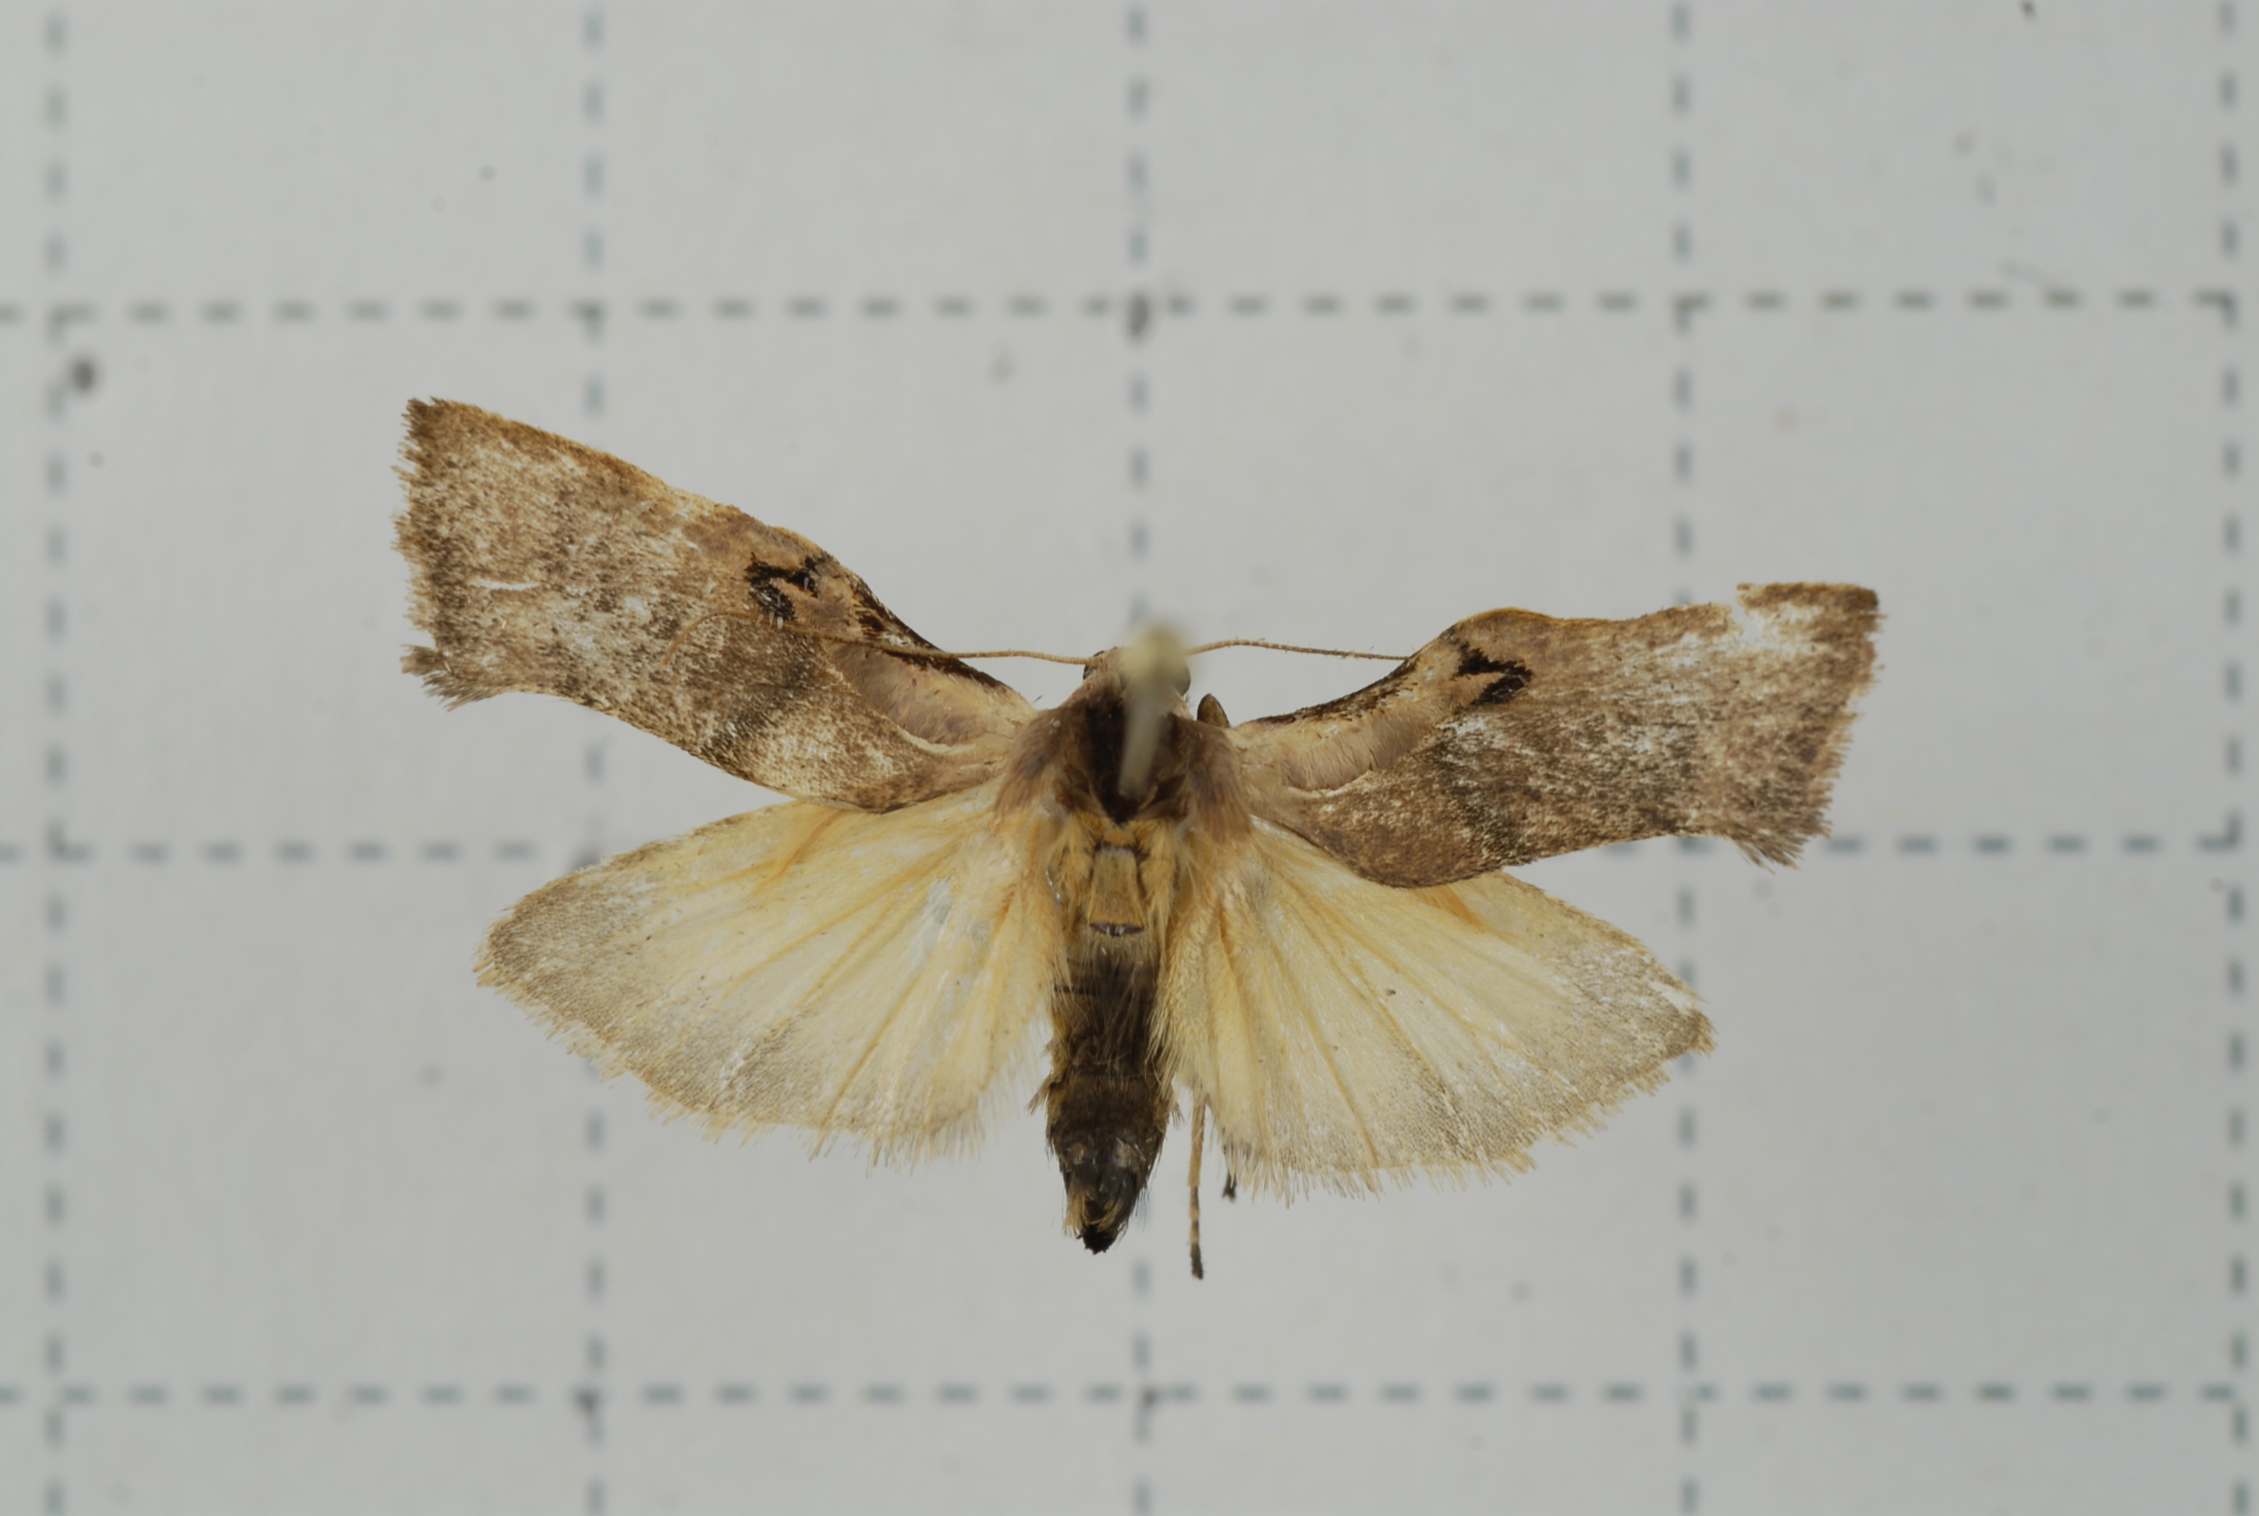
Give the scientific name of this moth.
Teulisna tumida
